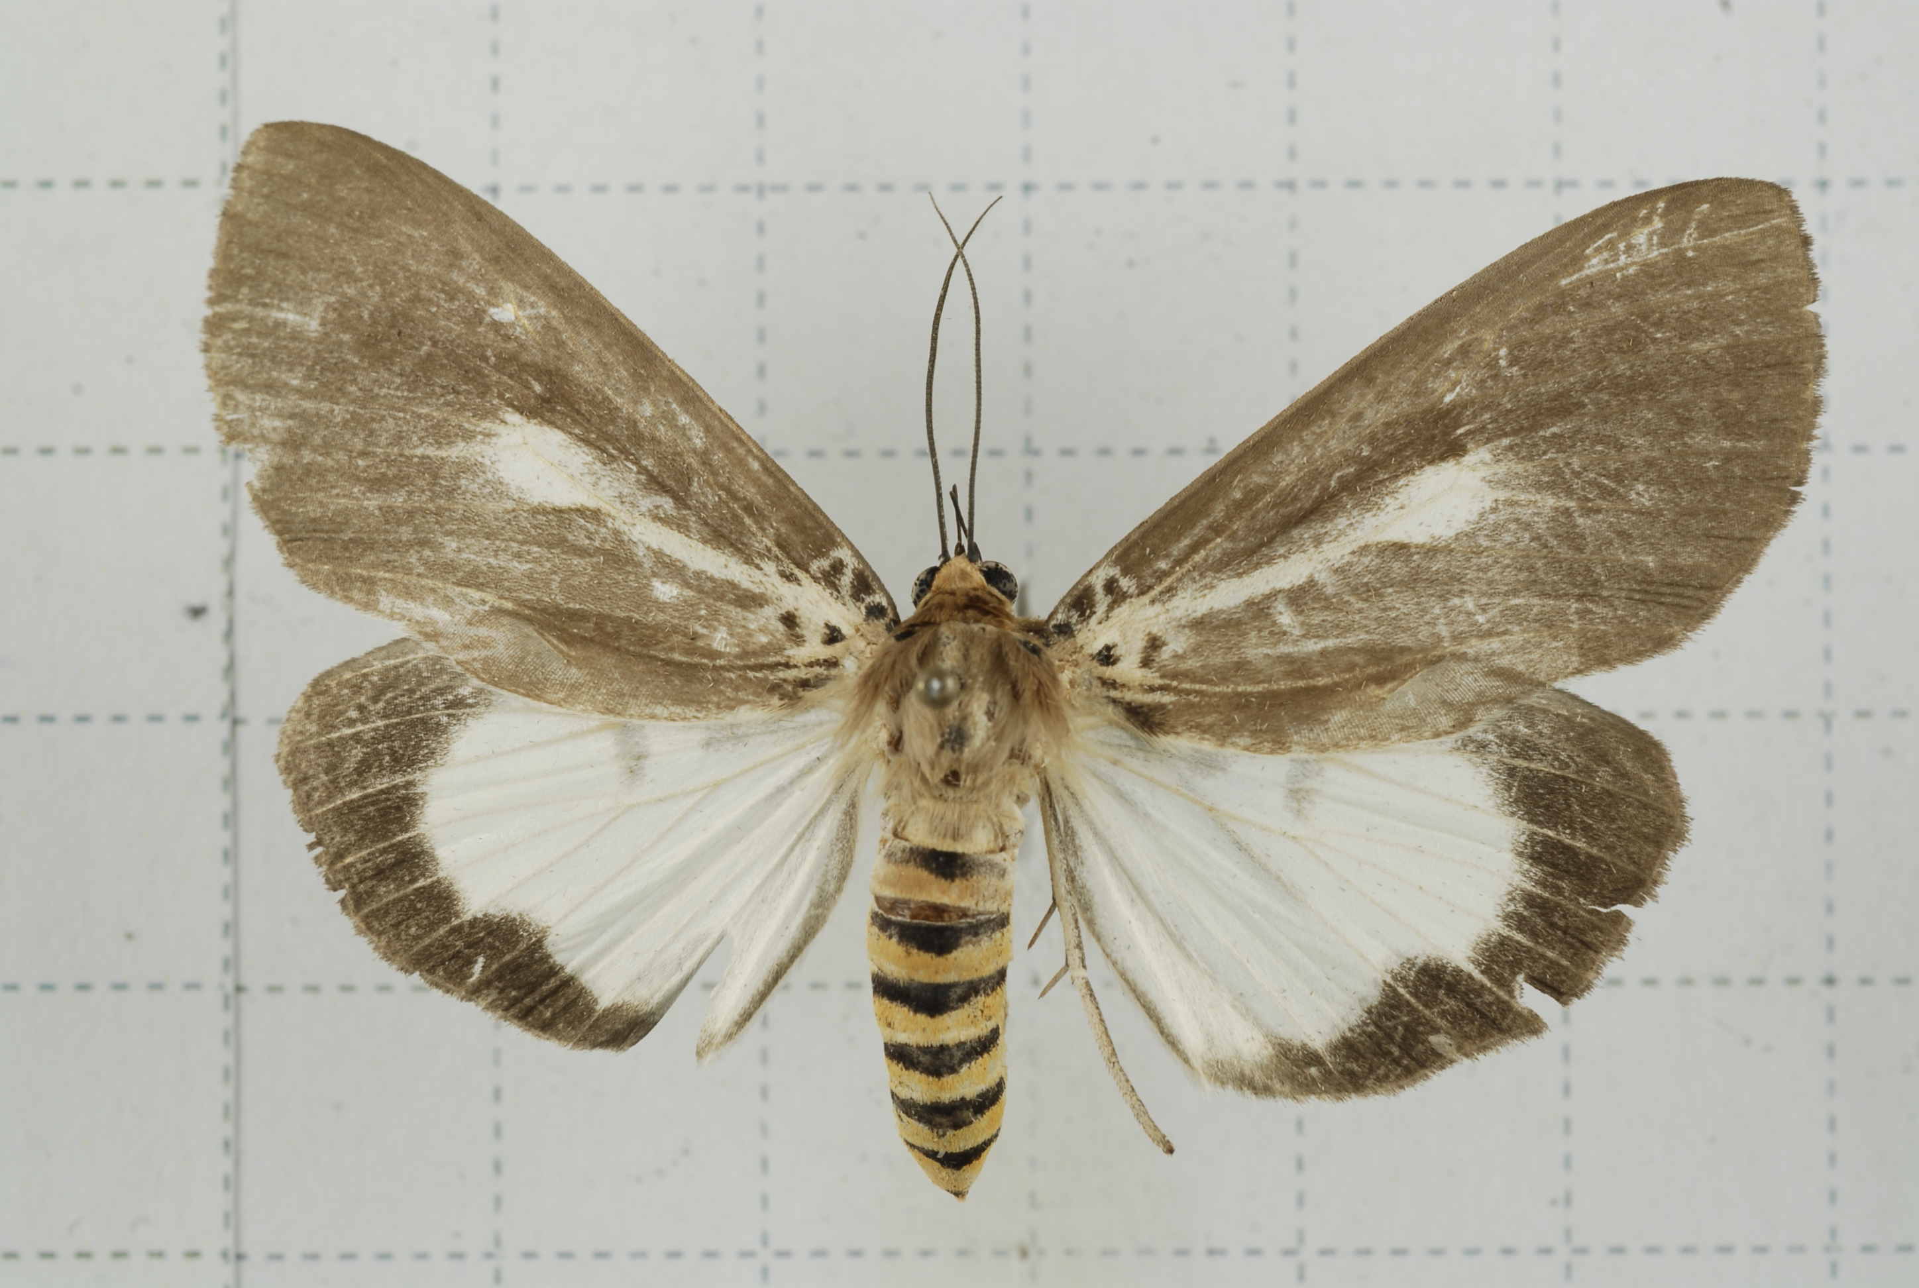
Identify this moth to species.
Asota heliconia zebrina
